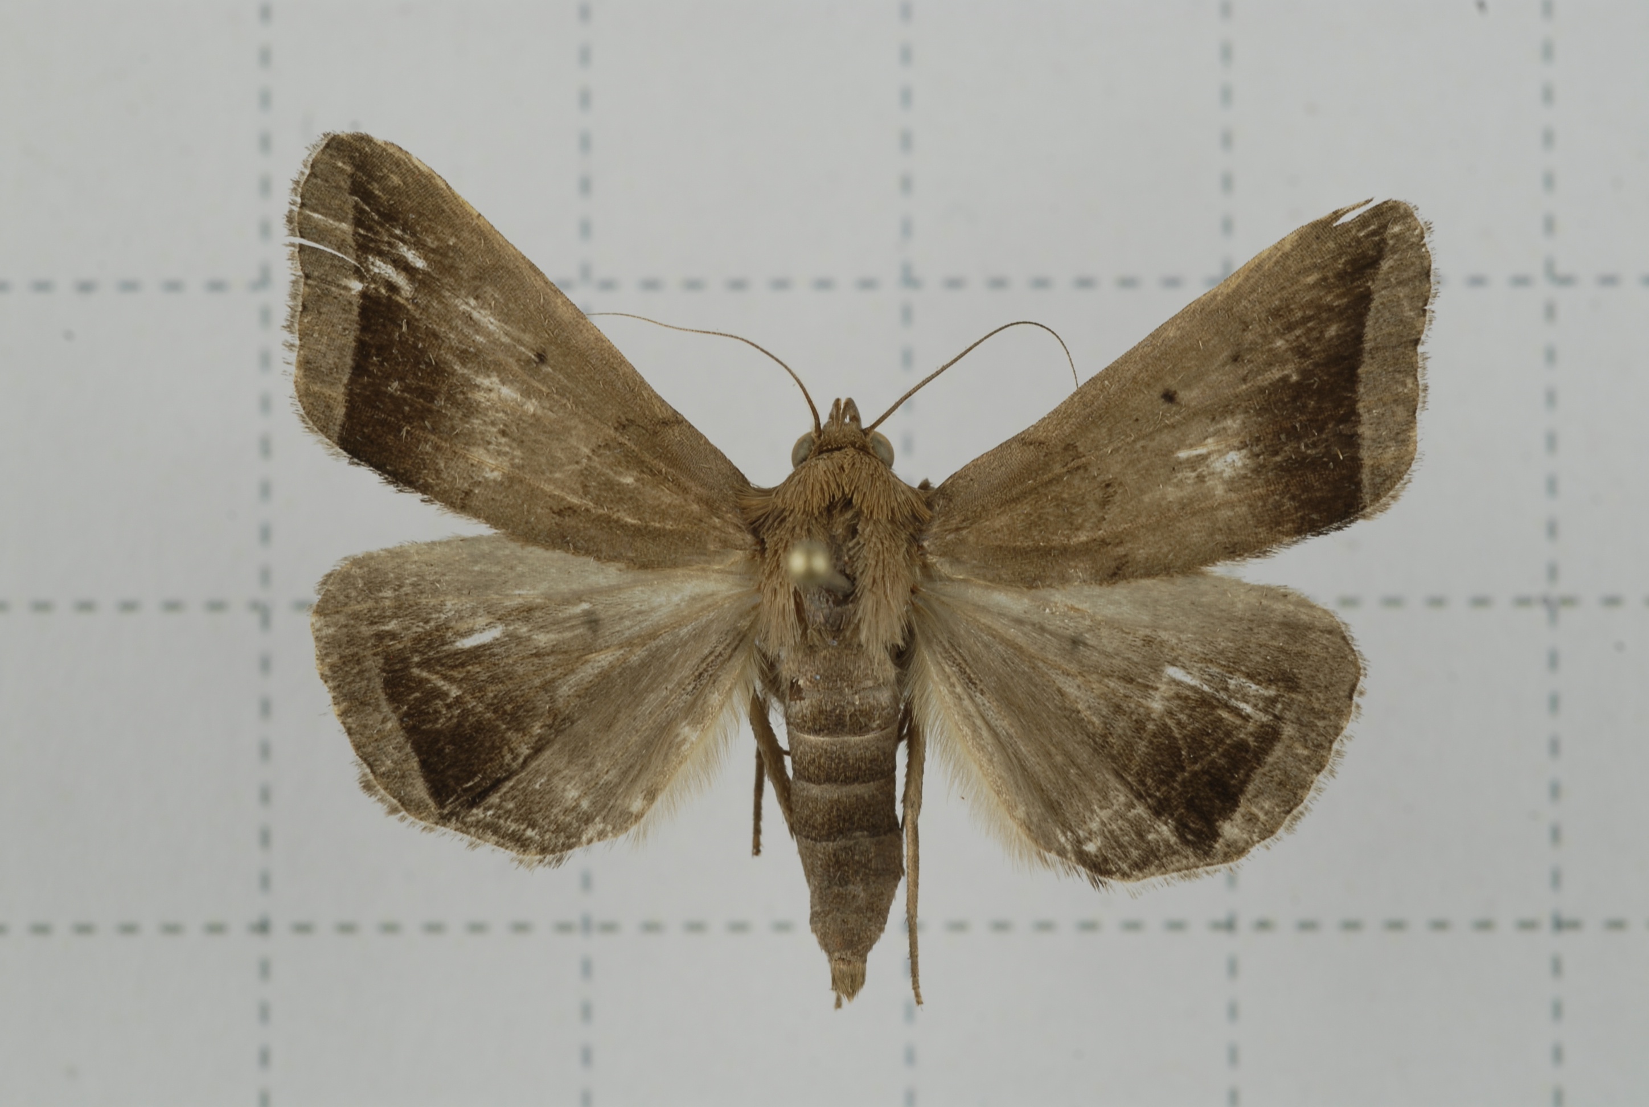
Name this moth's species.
Simplicia bimarginata
